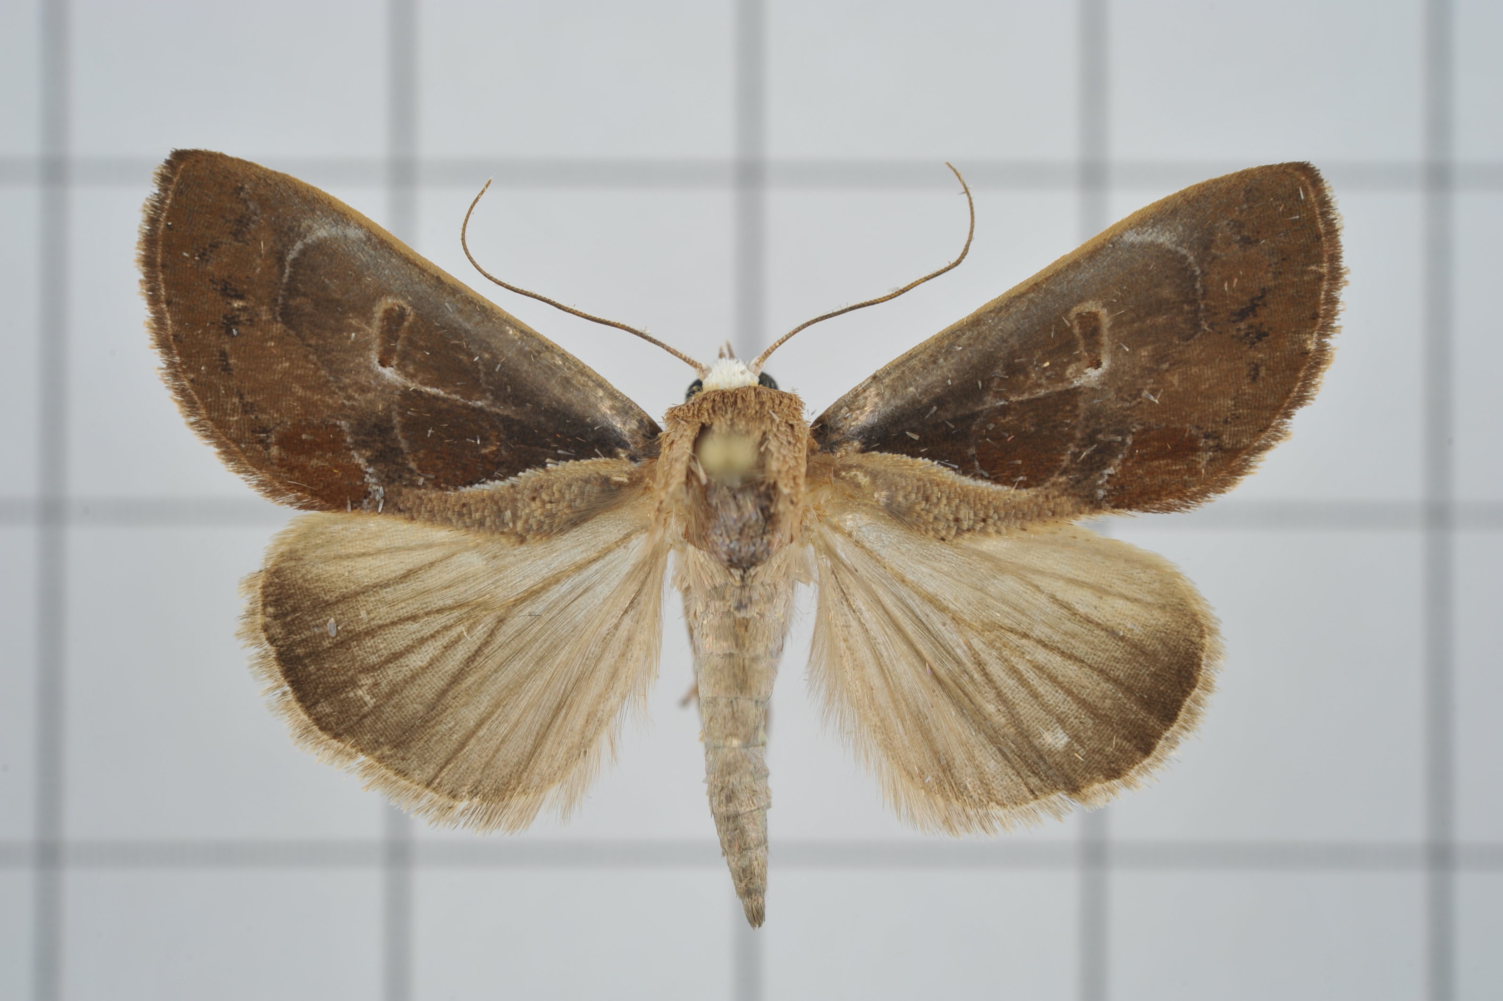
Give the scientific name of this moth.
Westermannia elliptica elliptica
